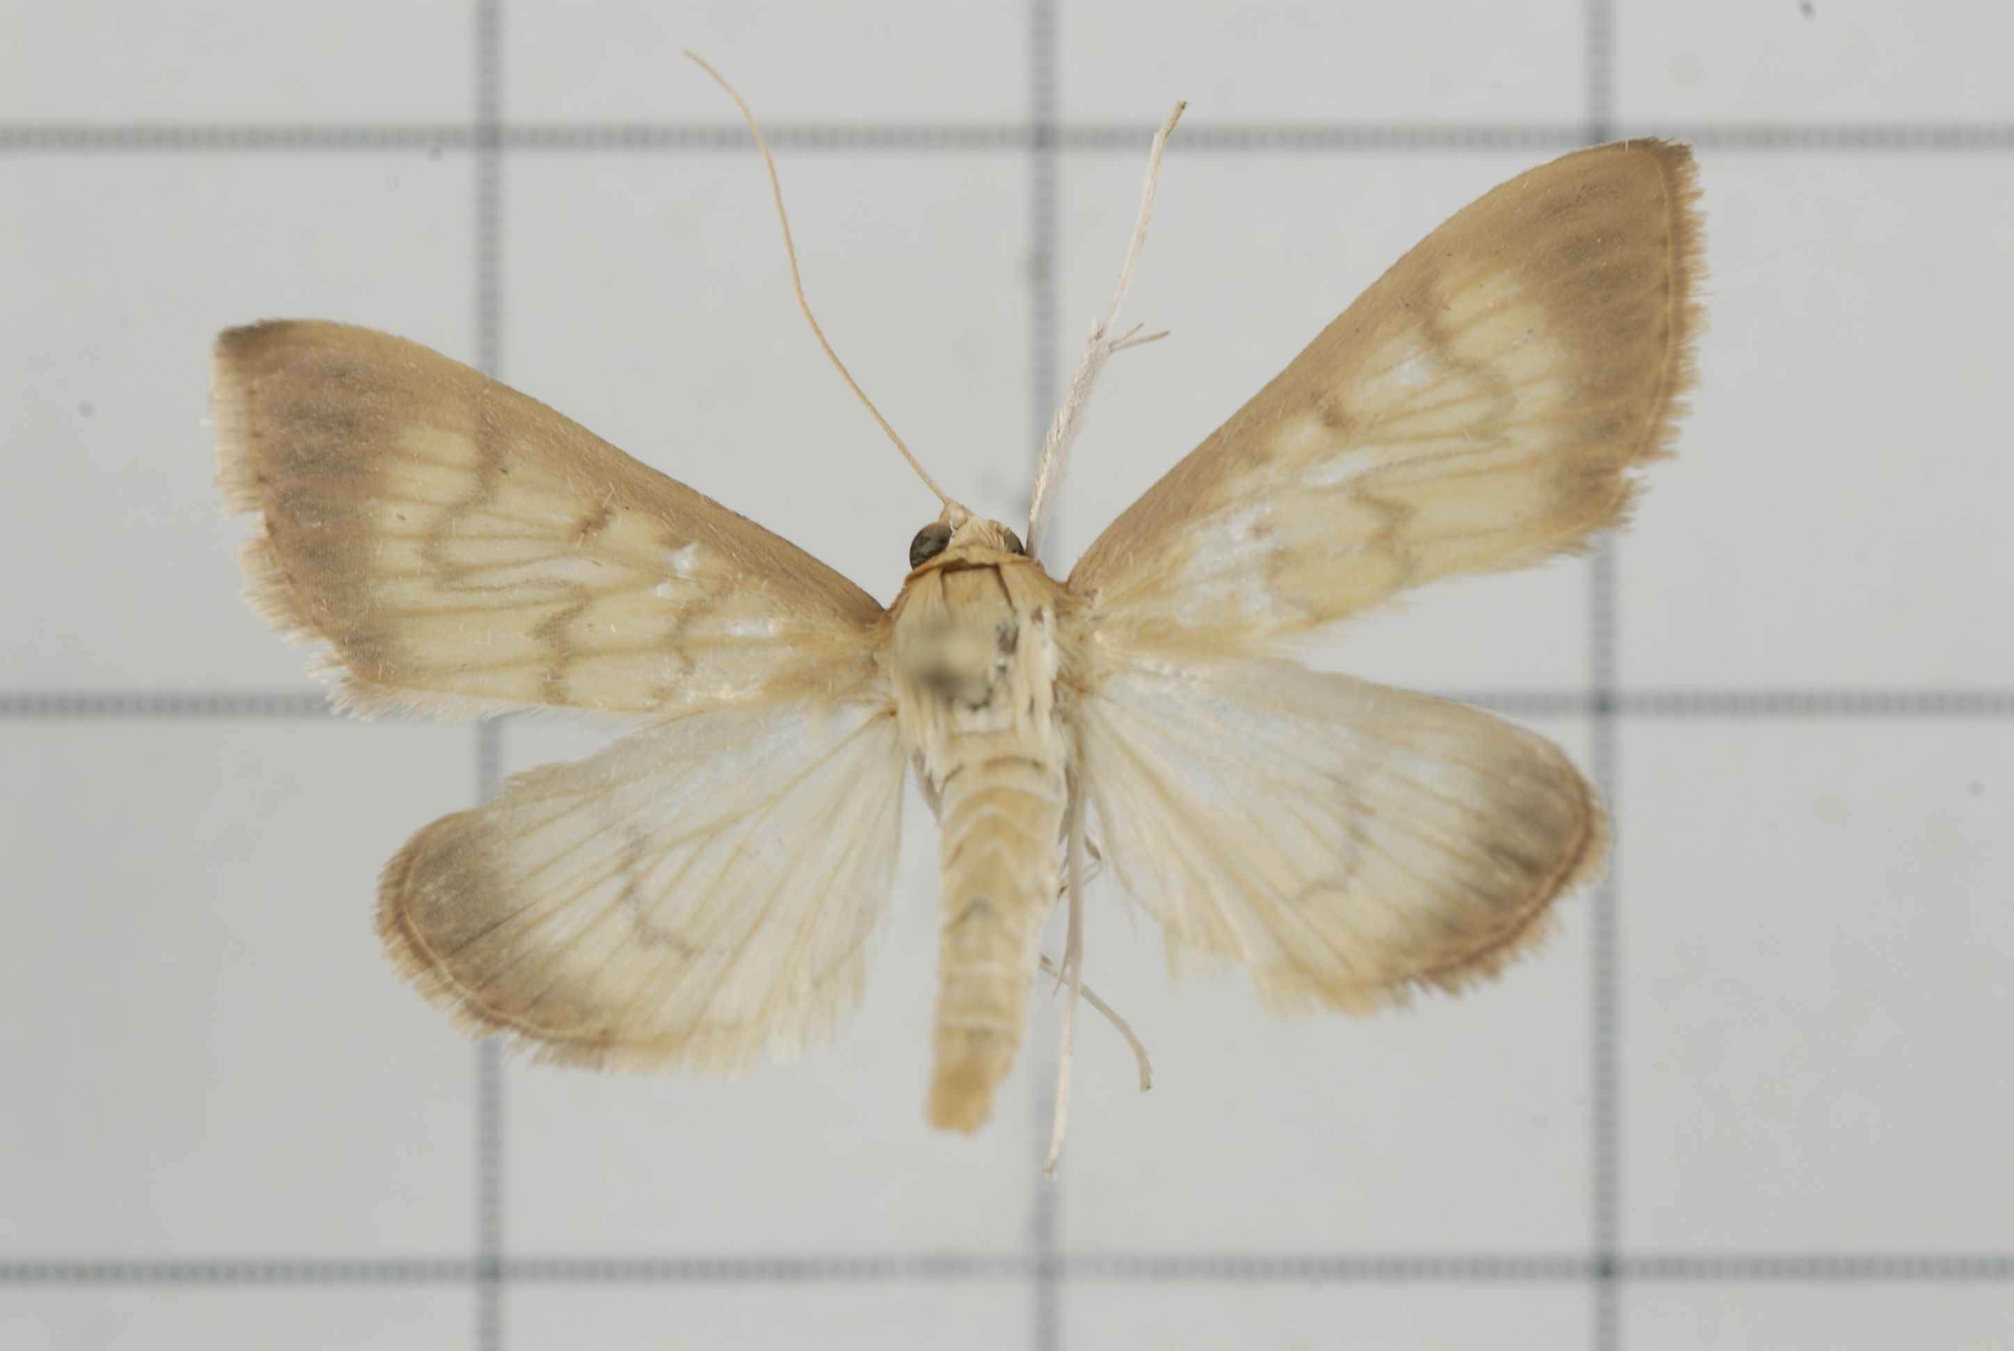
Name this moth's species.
Crypsiptya coclesalis
